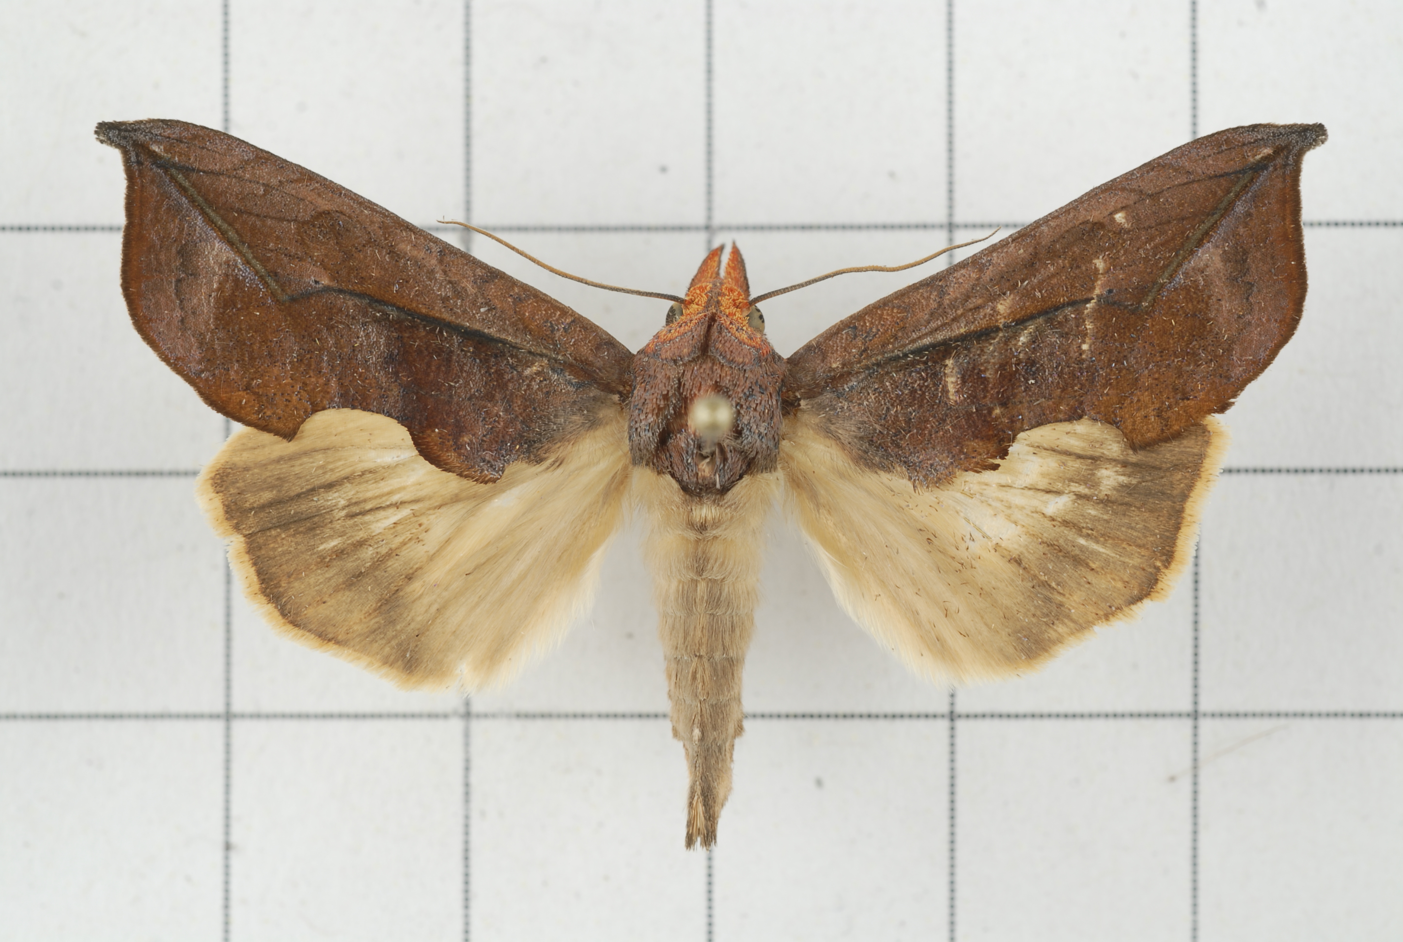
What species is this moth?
Oraesia excavata
